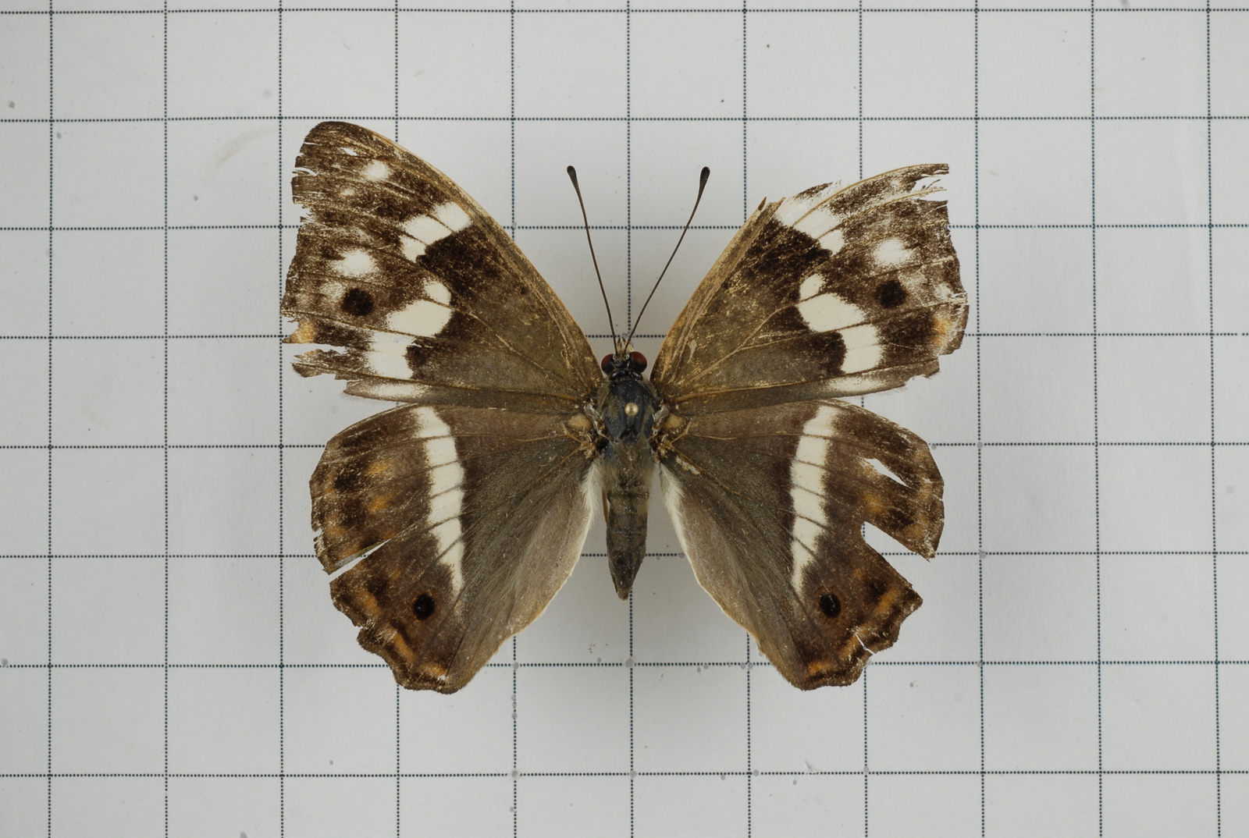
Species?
Chitoria chrysolora
